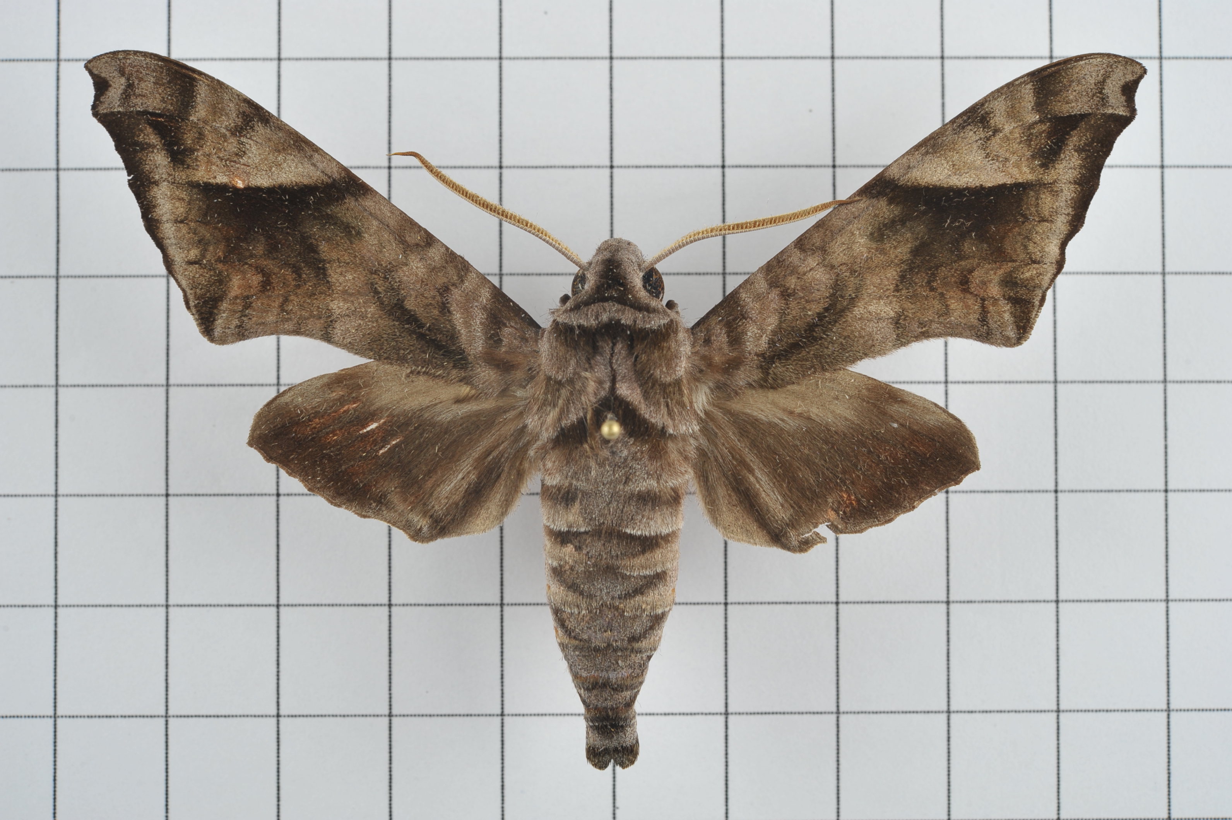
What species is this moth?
Acosmeryx naga metanaga
